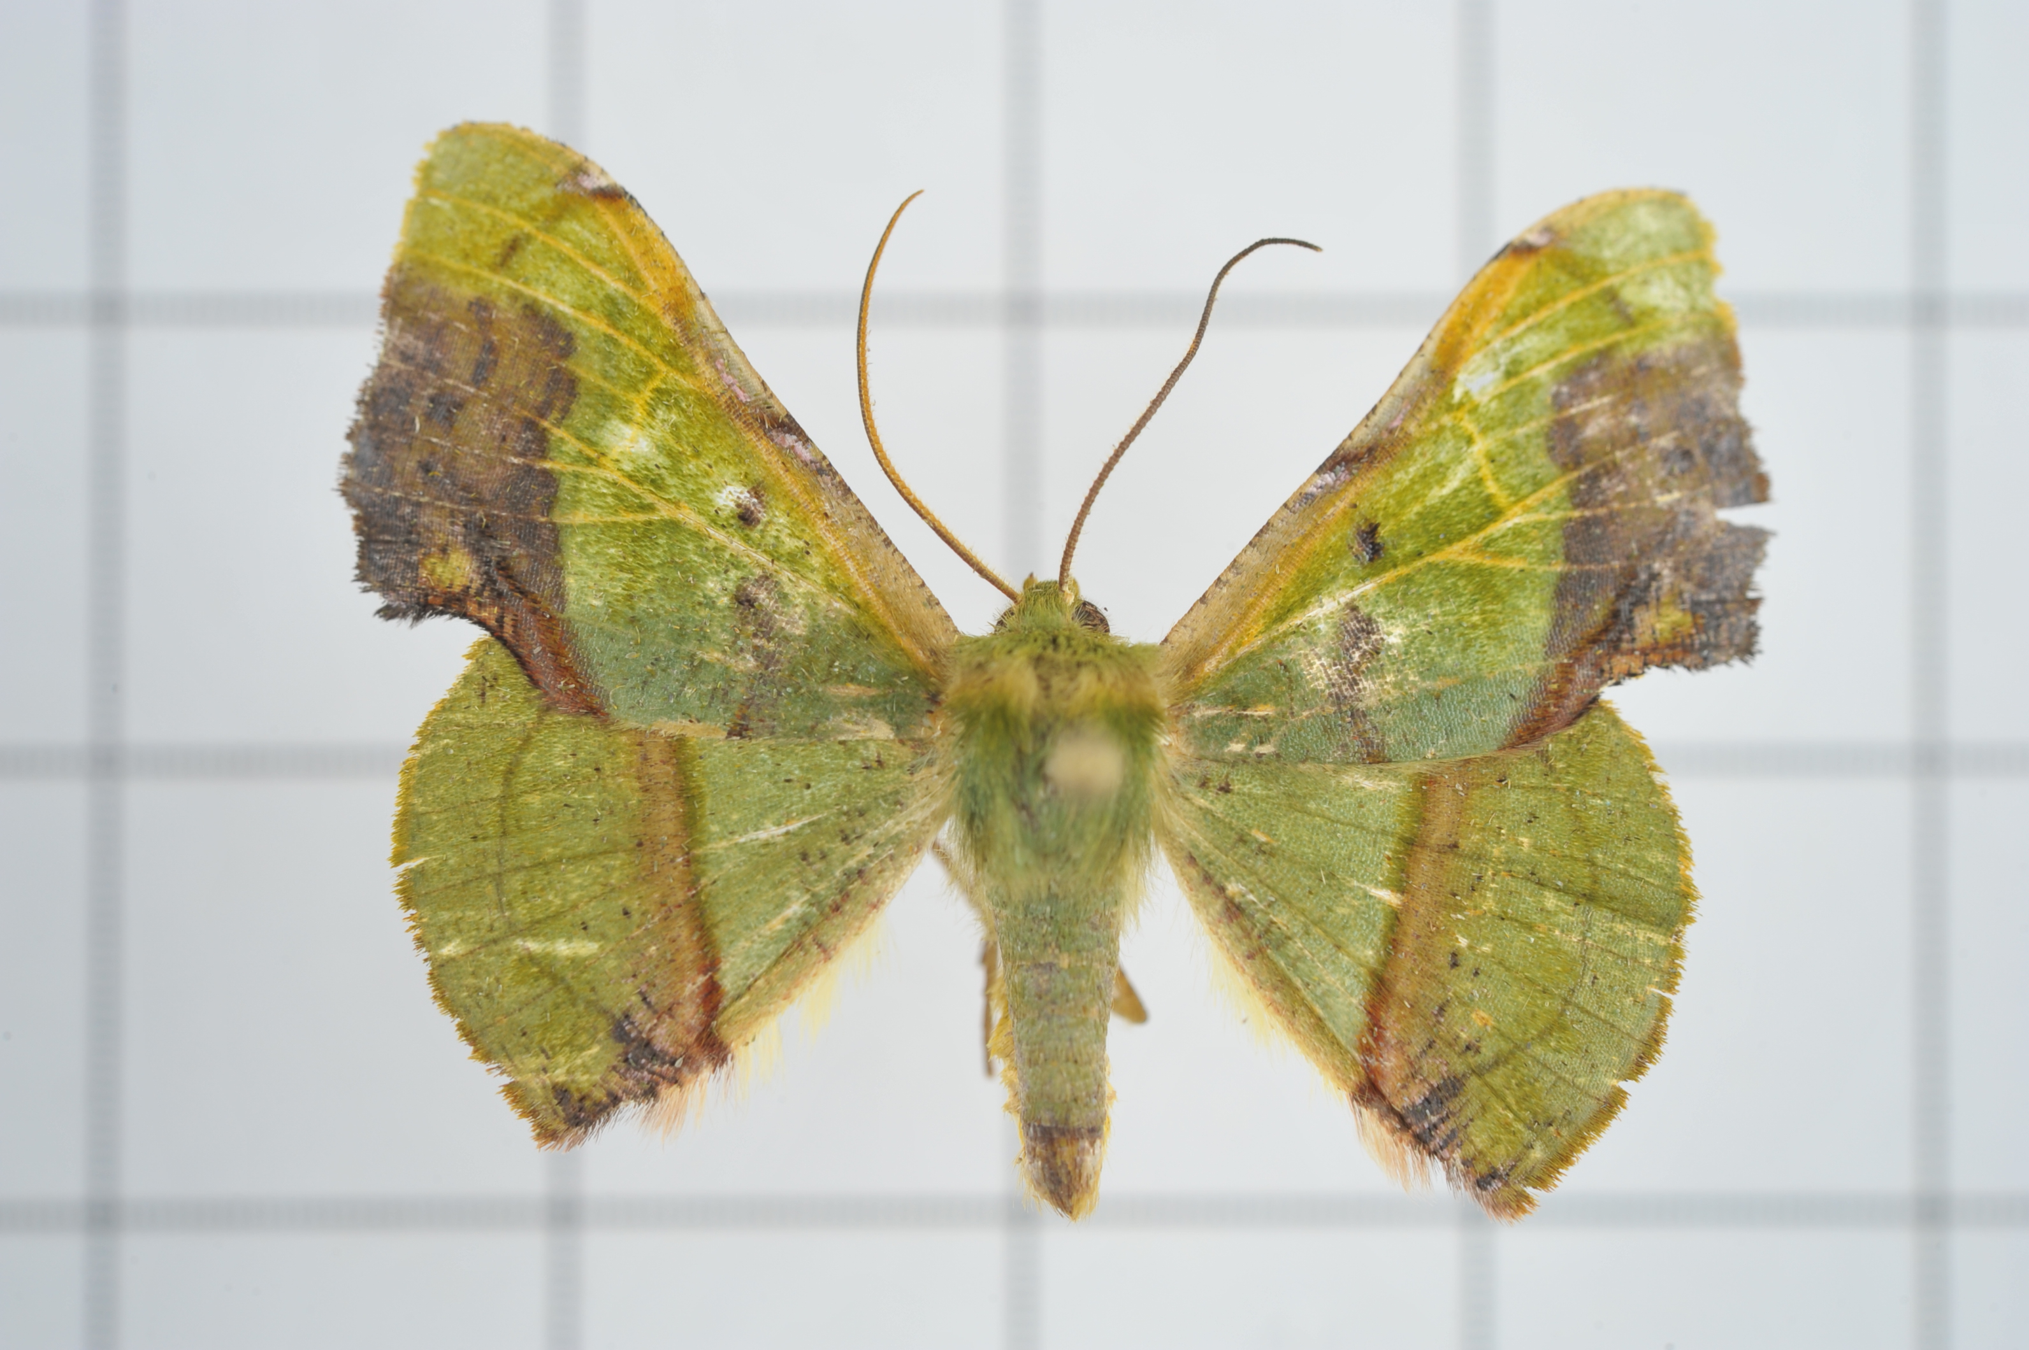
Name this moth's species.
Fascellina plagiata
